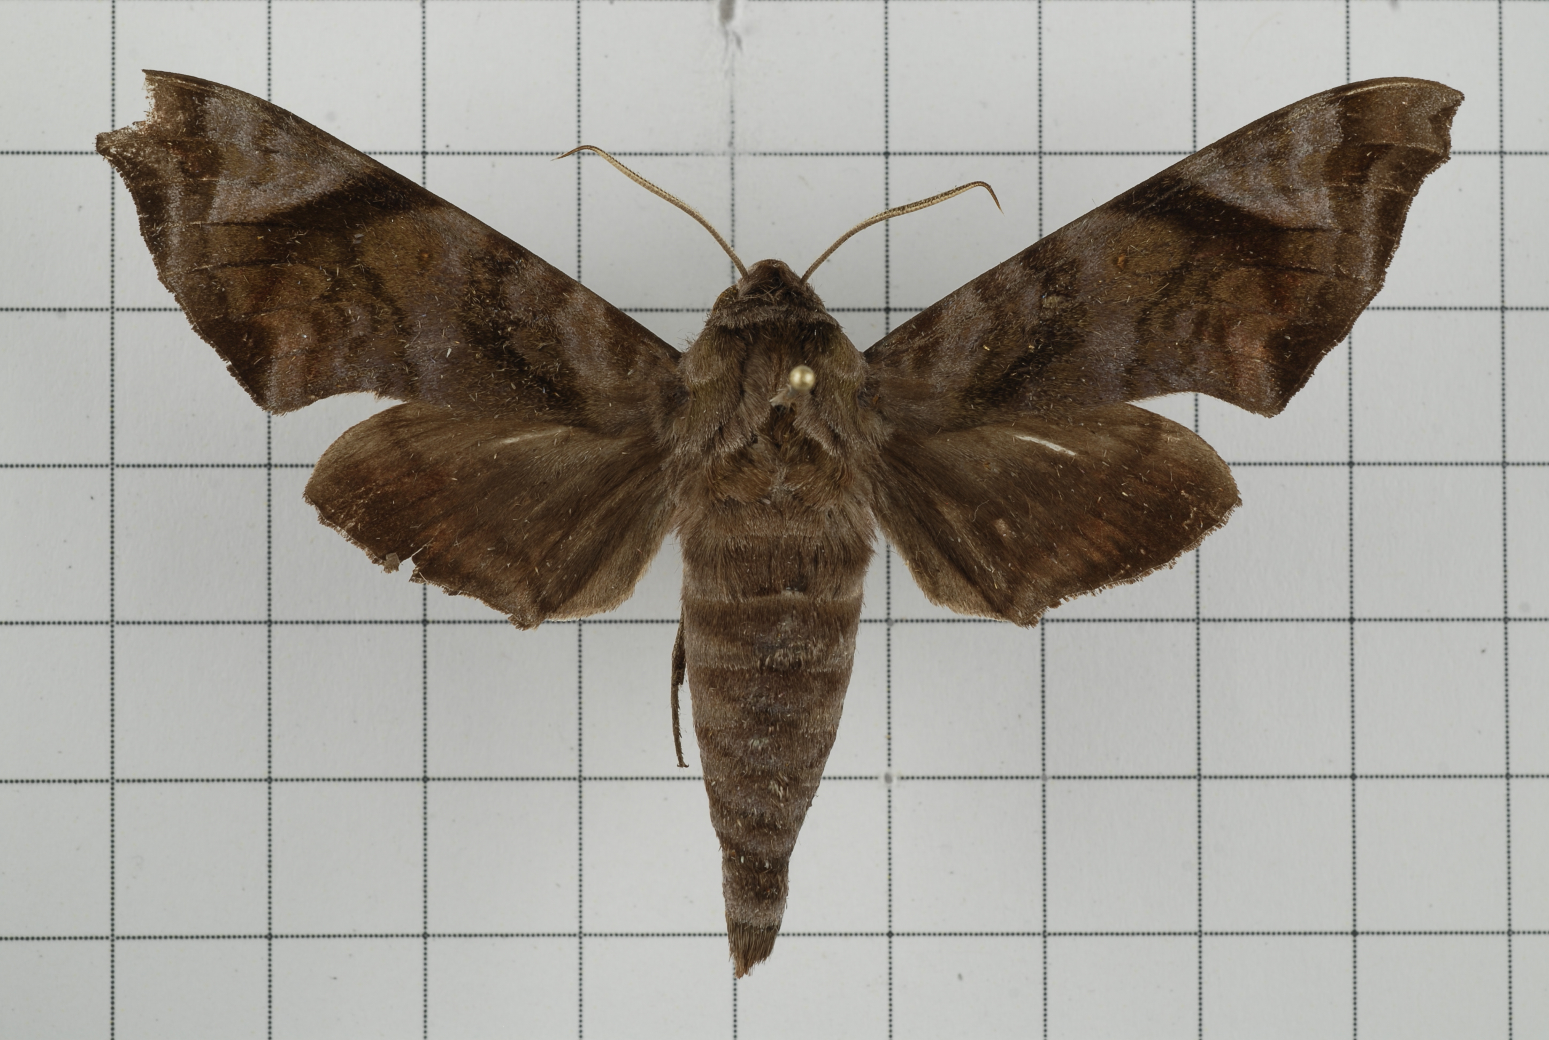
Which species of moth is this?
Acosmeryx castanea
